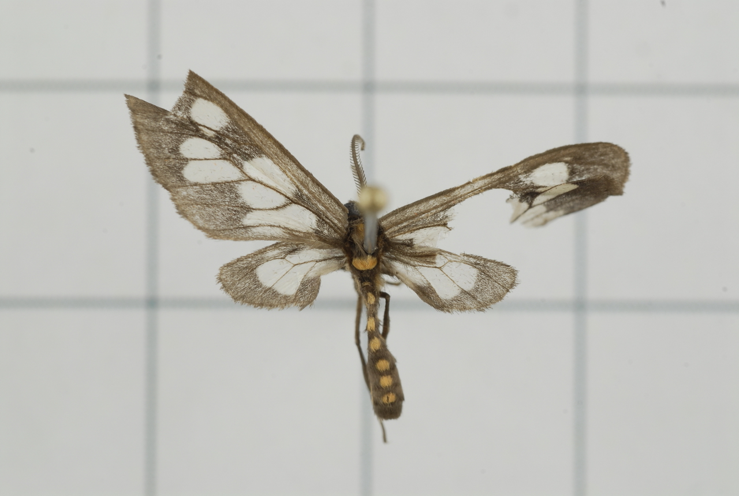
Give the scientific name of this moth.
Eressa confinis finitima
